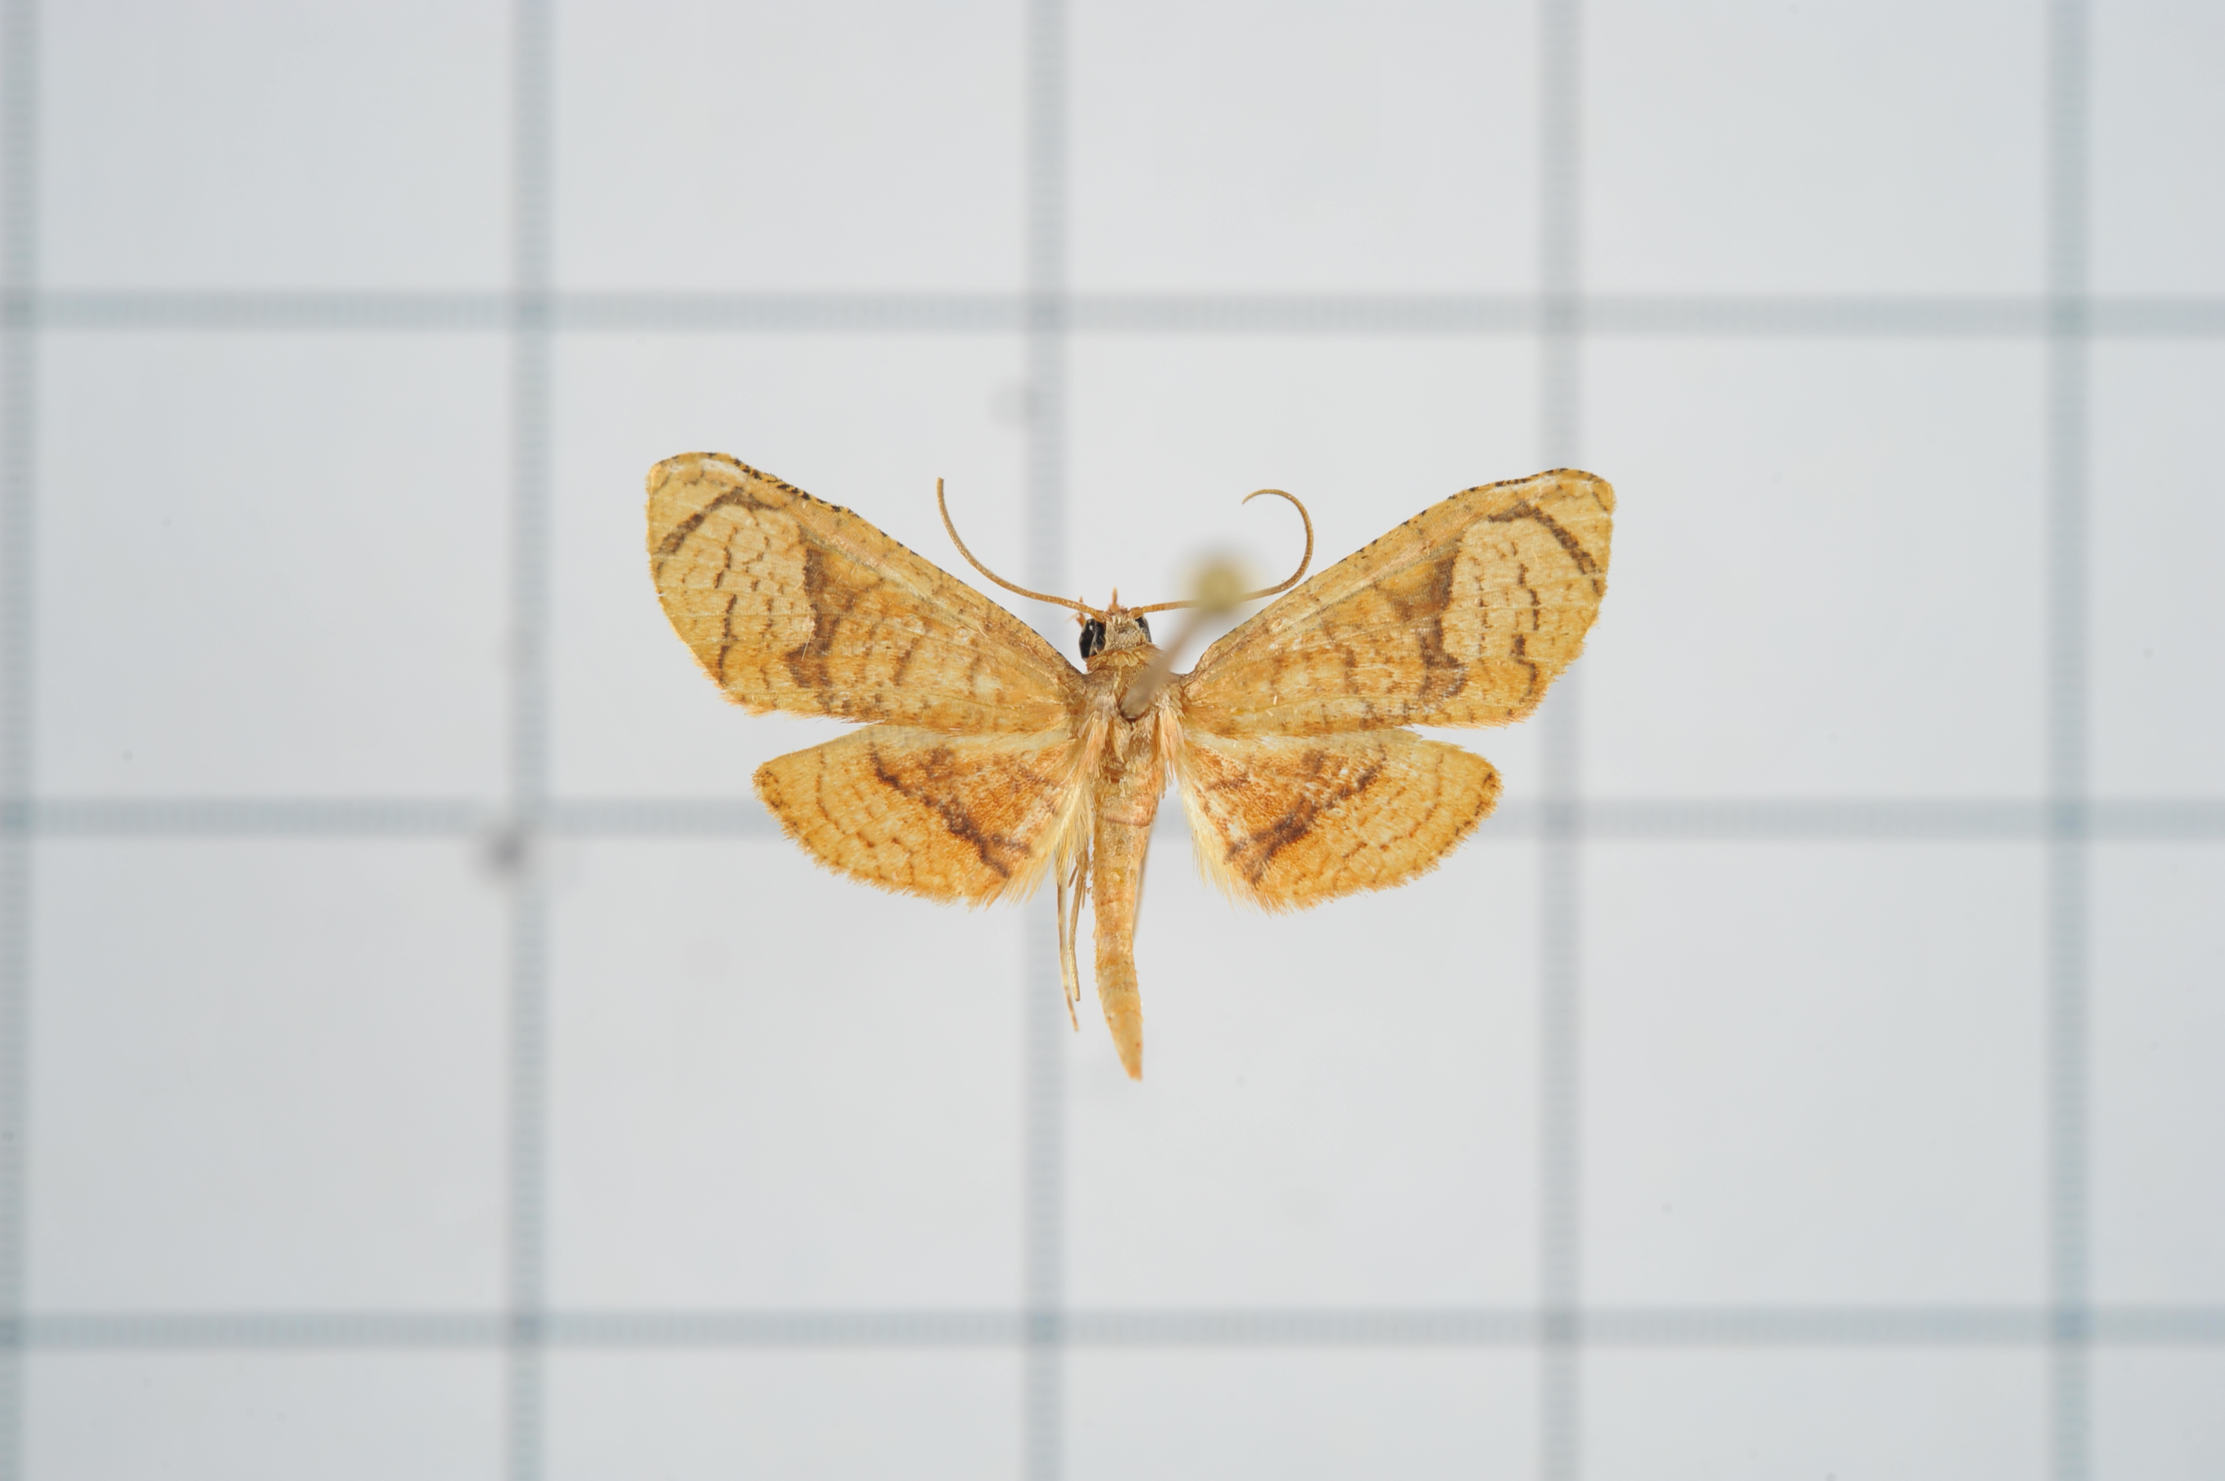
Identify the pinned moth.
Rhodoneura vittula
